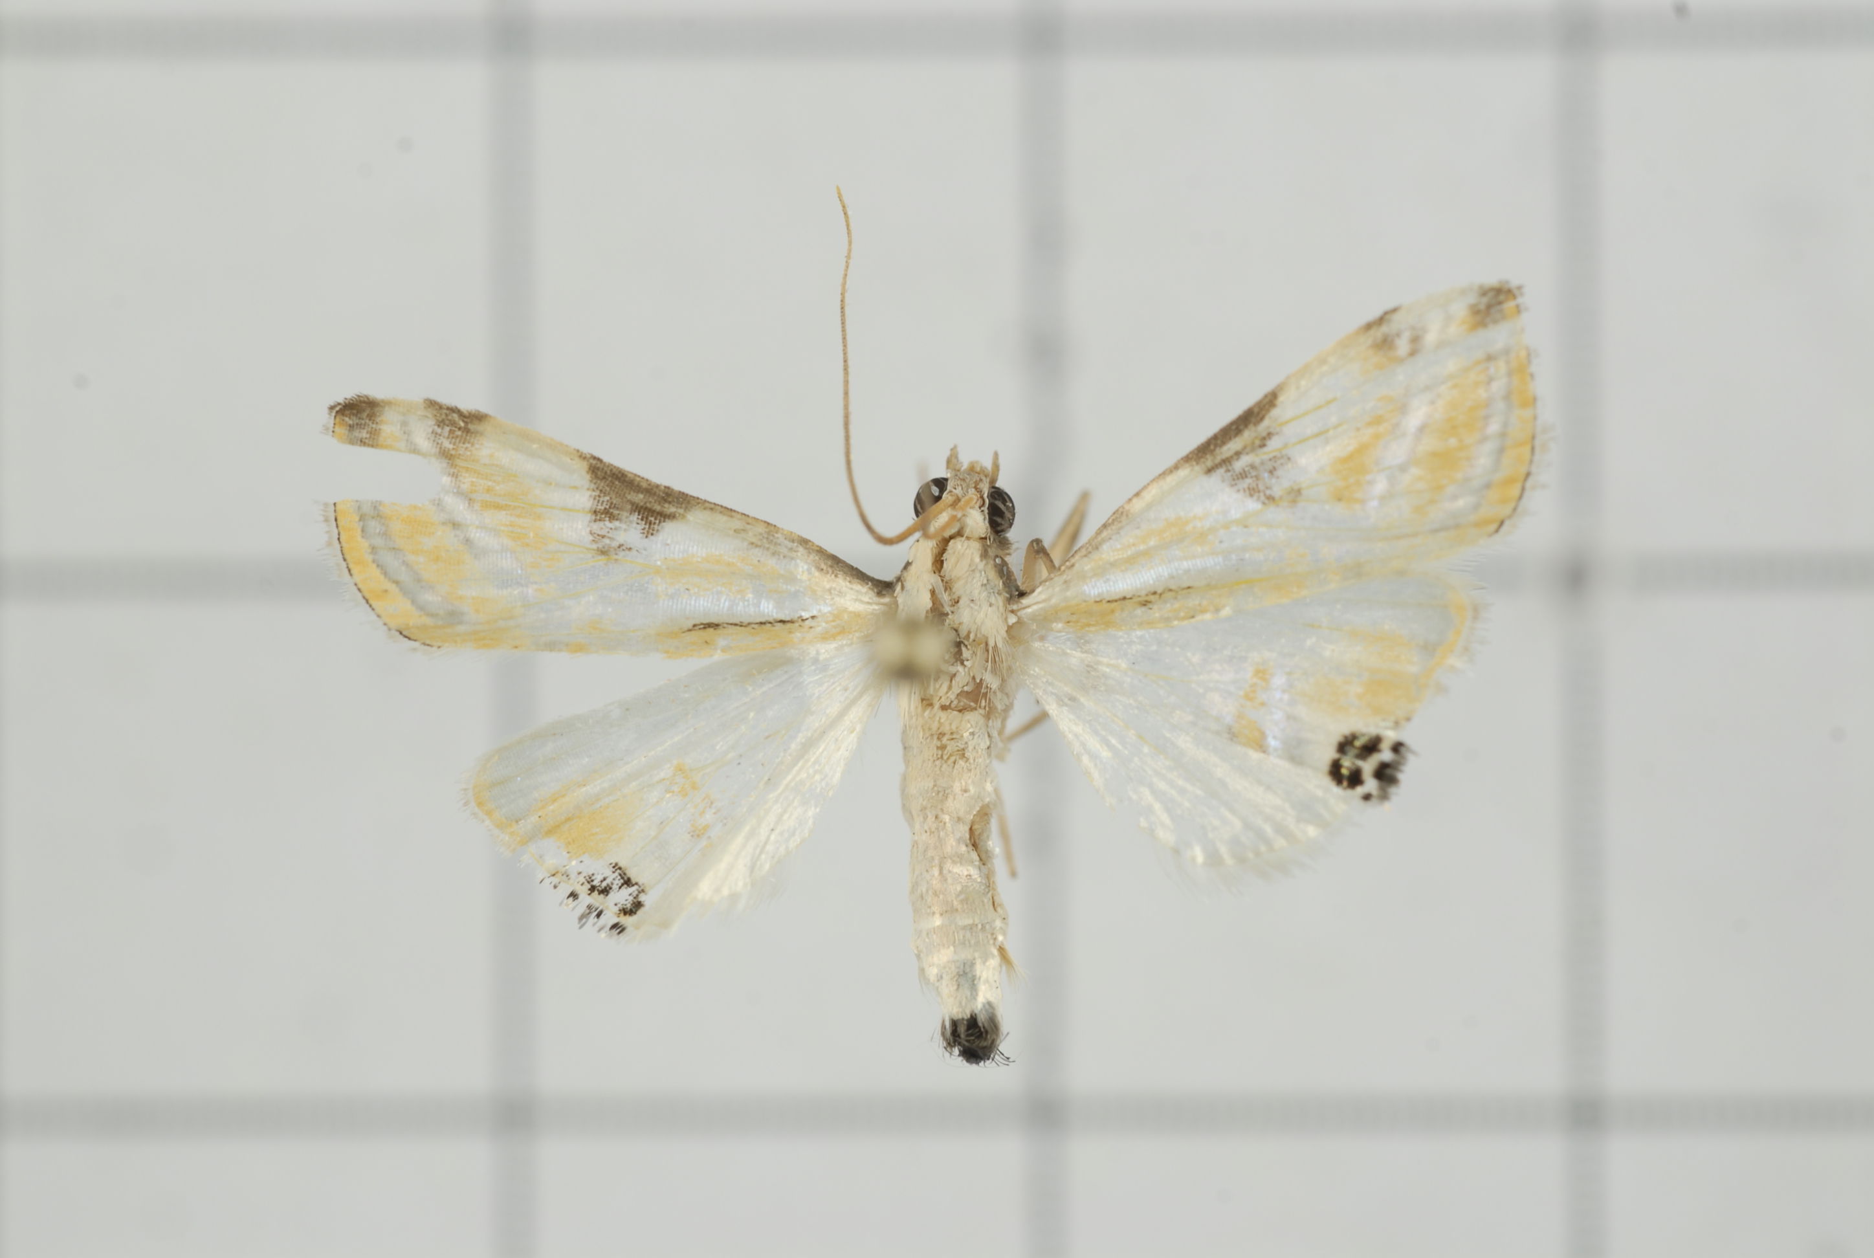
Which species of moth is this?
Talanga sexpunctalis
